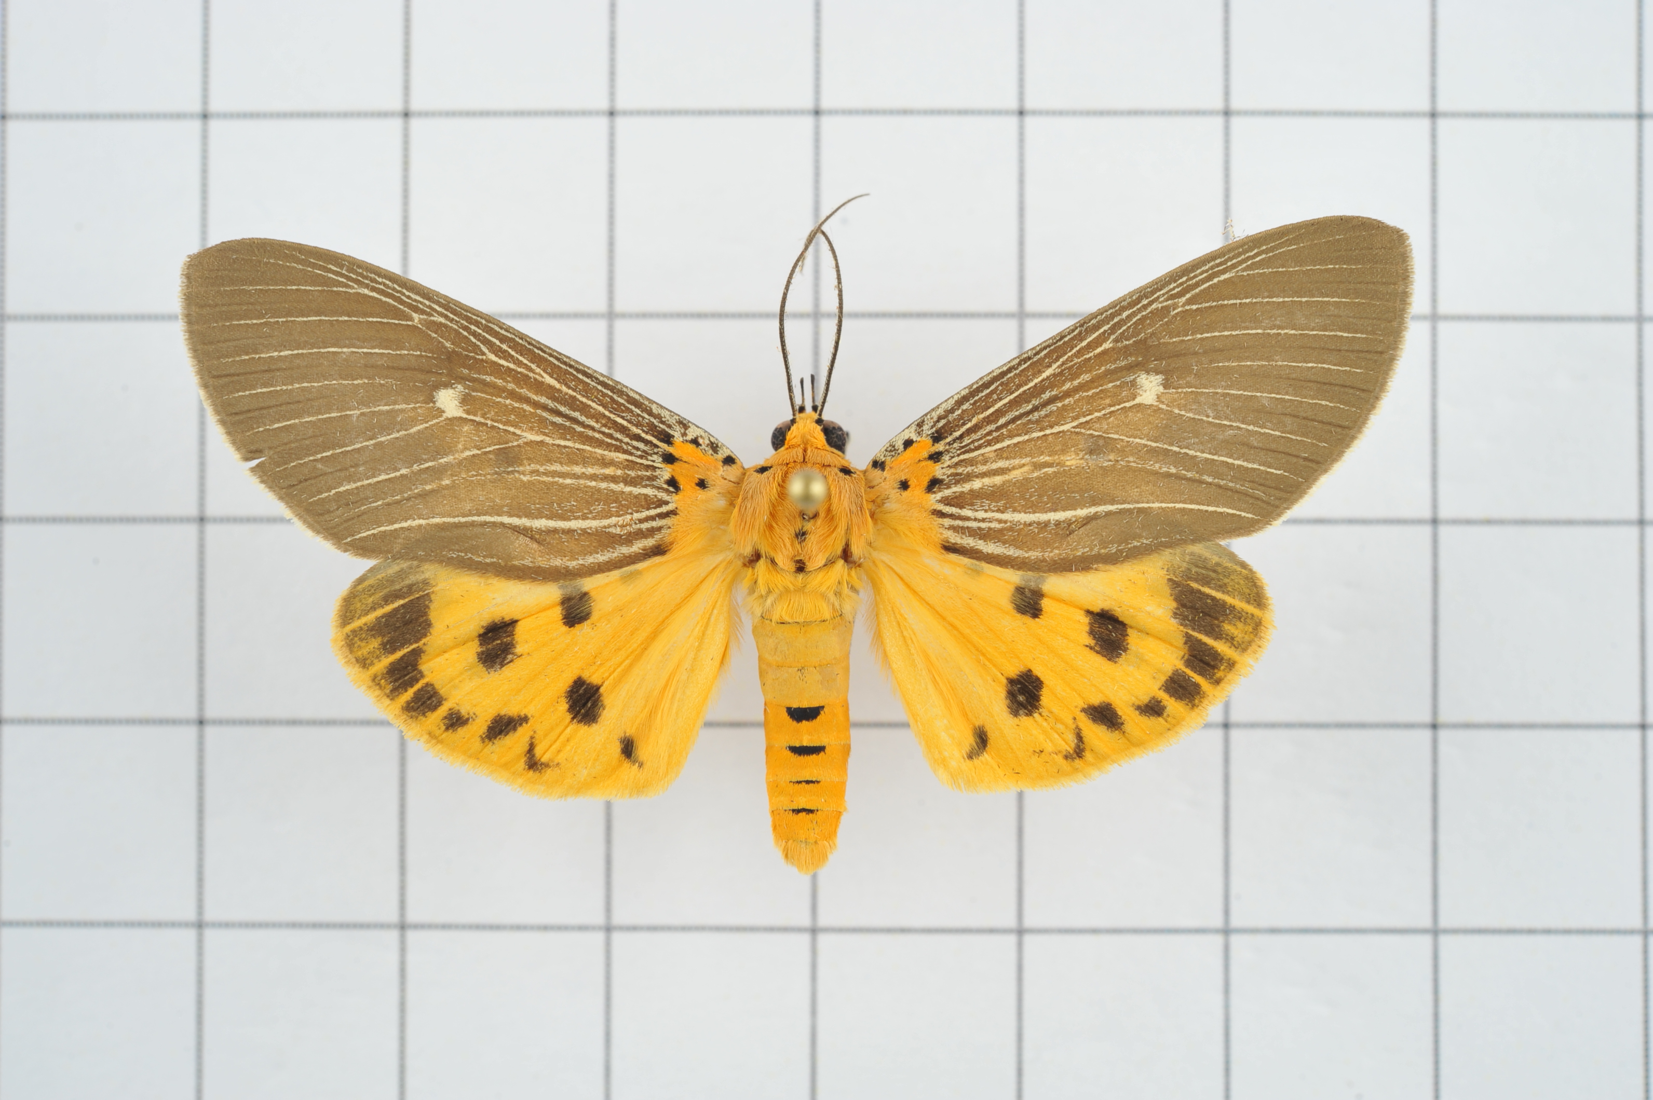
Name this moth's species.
Asota caricae
